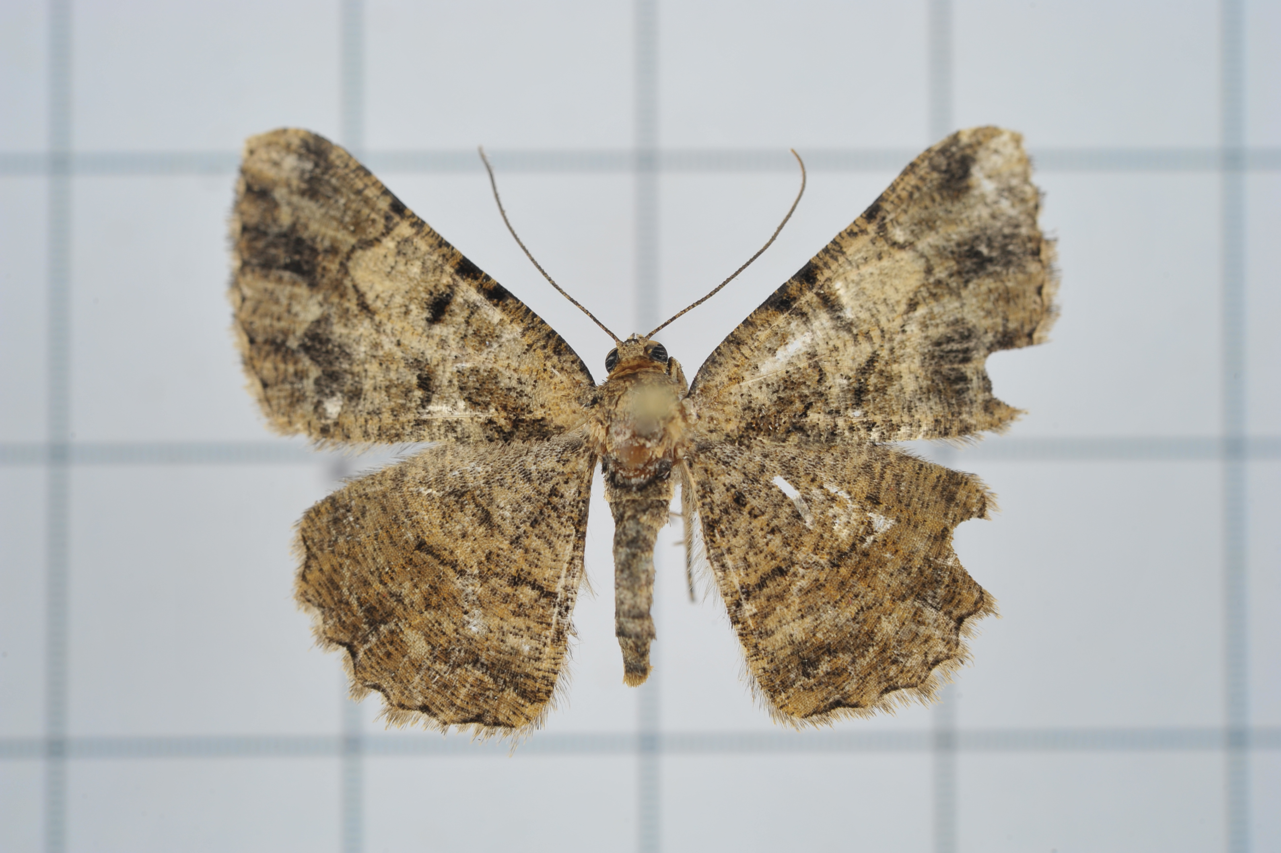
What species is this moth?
Psilalcis pulveraria
